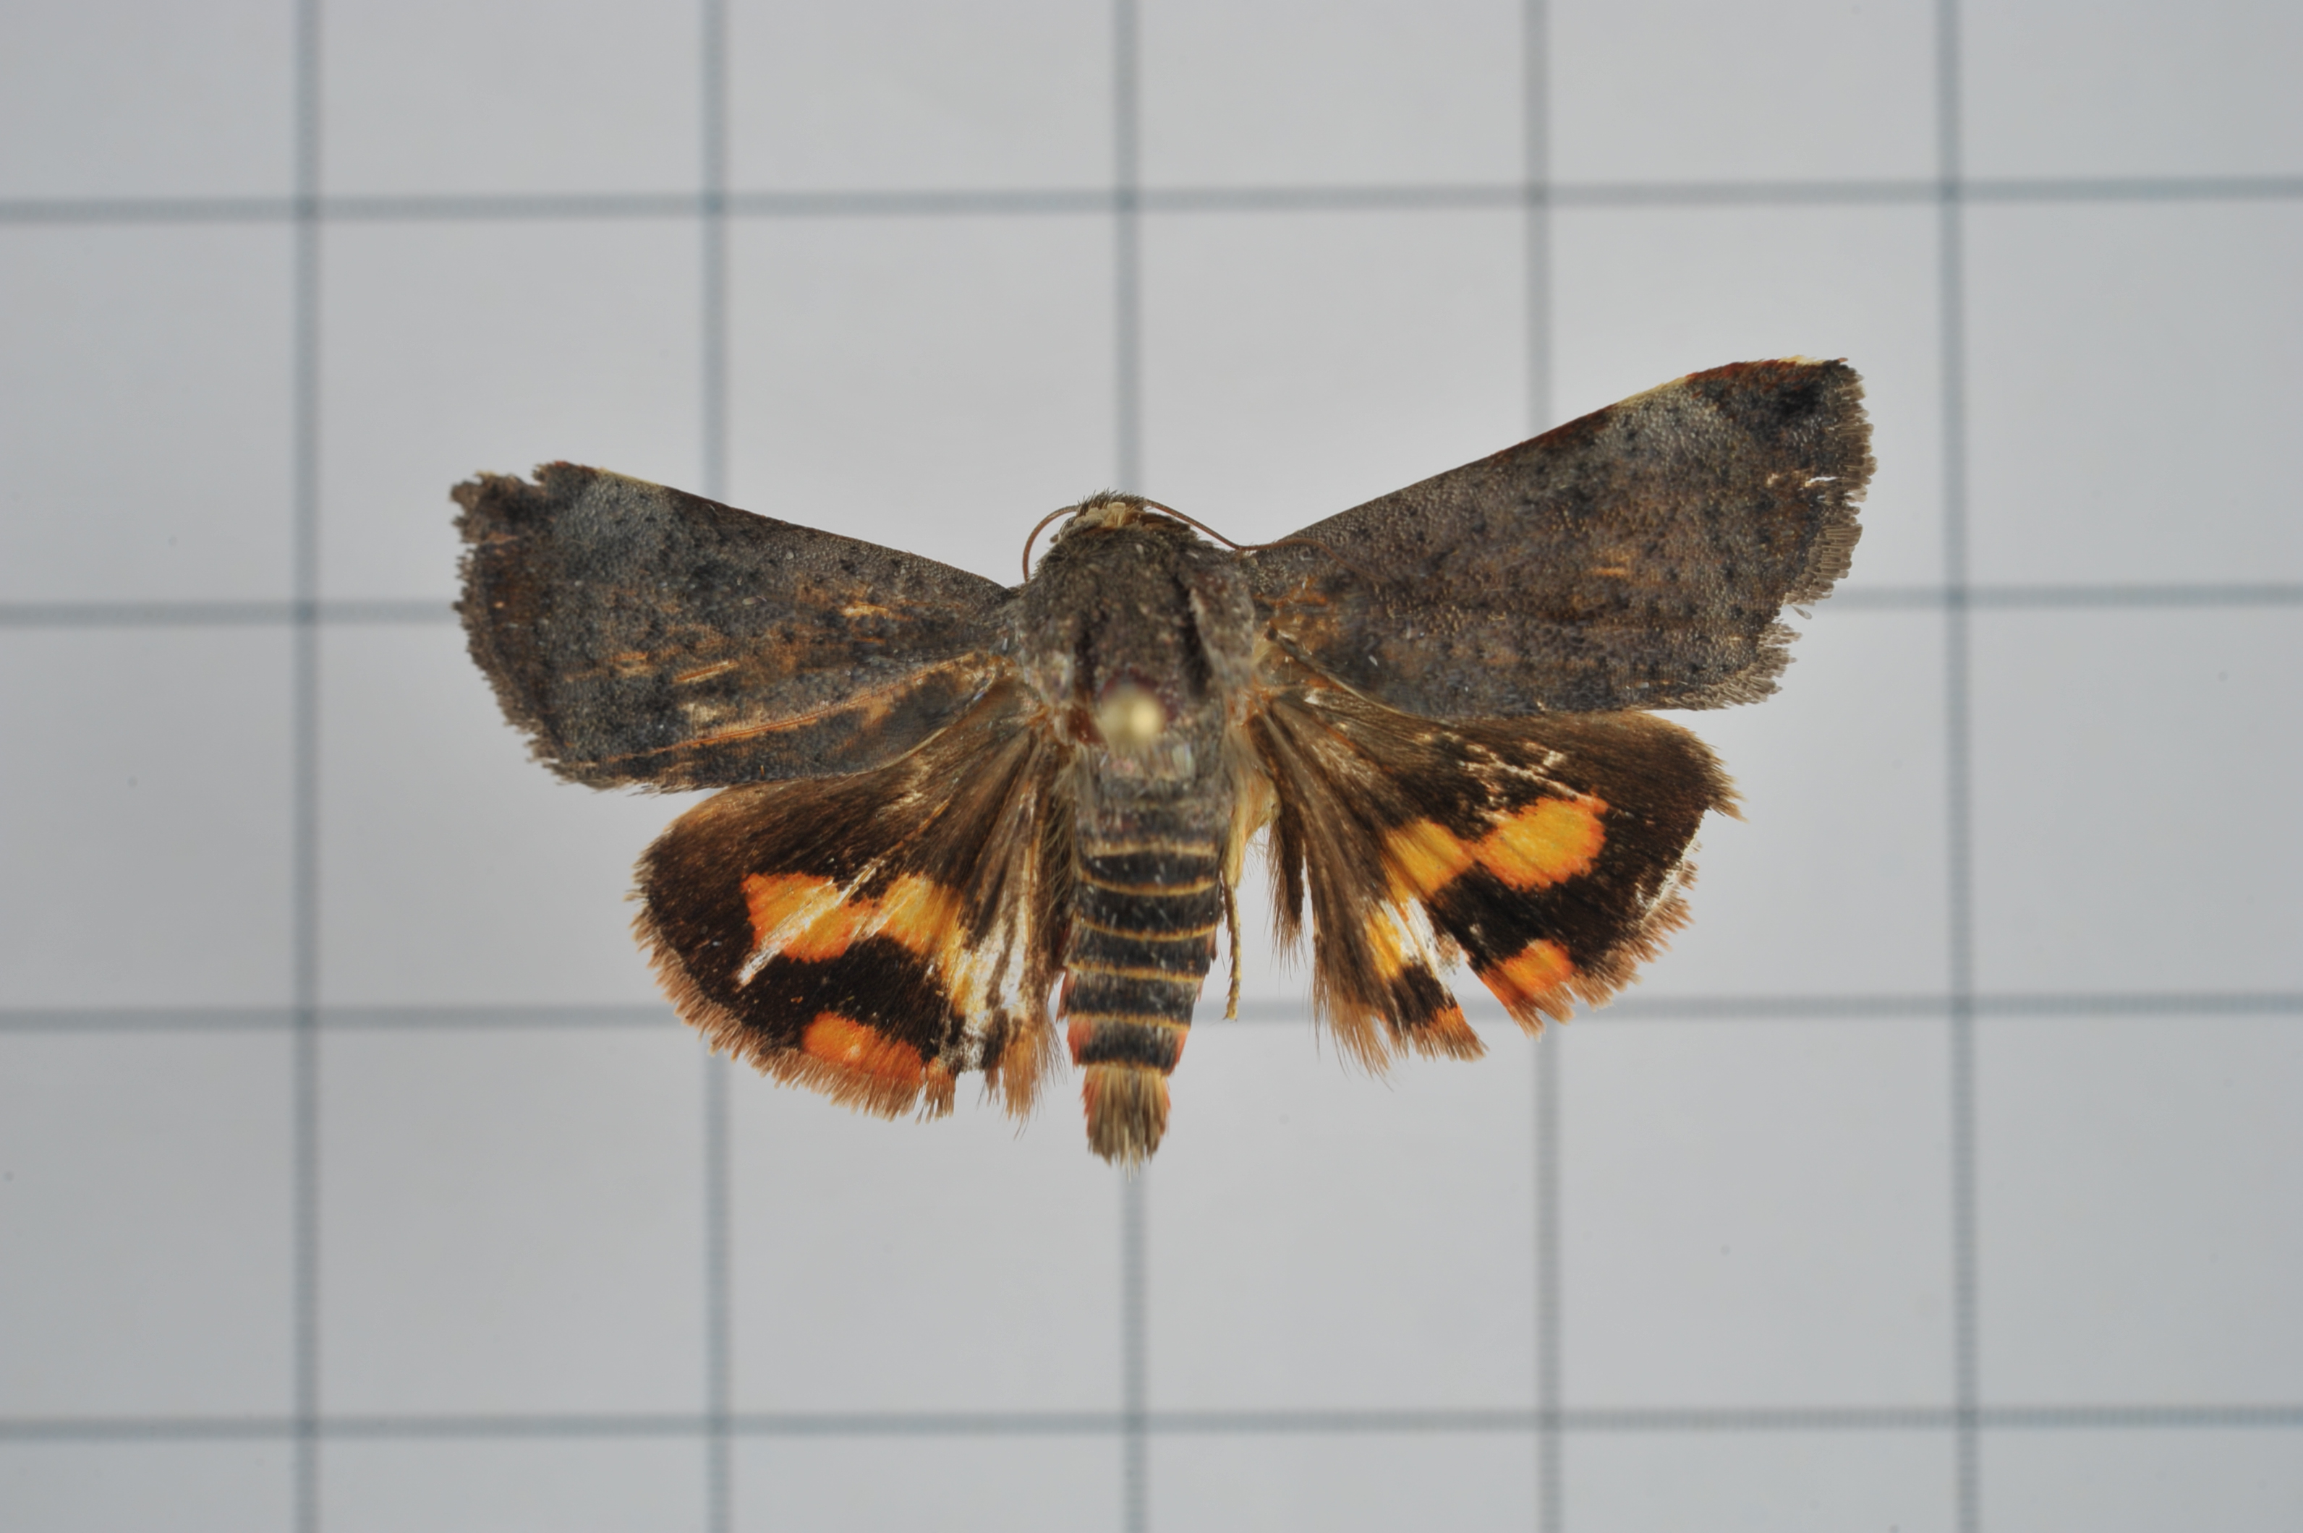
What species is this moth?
Hyblaea puera
